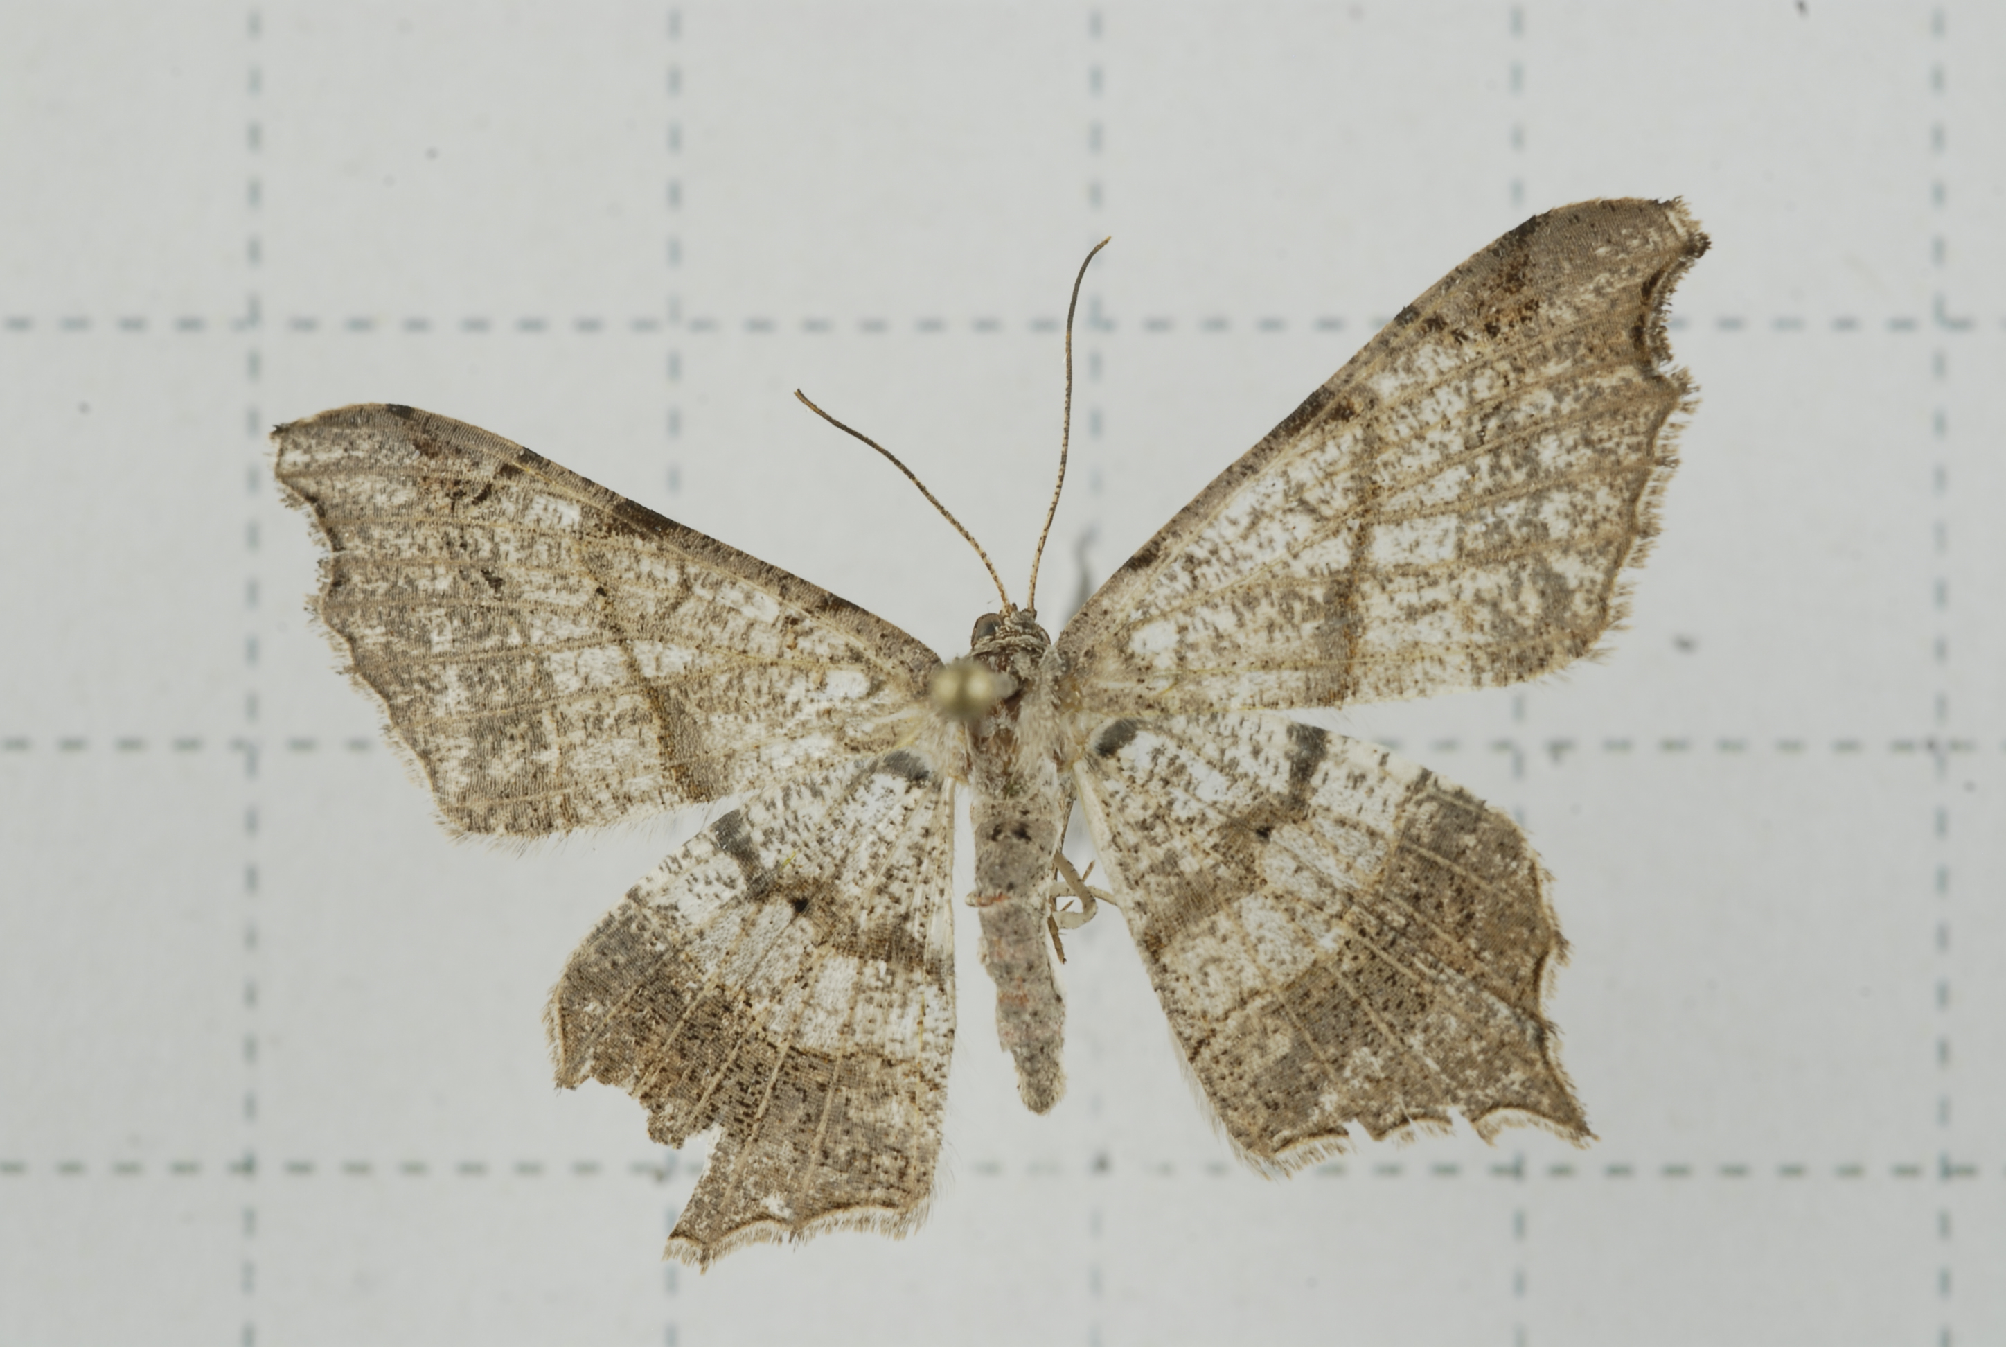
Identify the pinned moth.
Chiasmia emersaria
